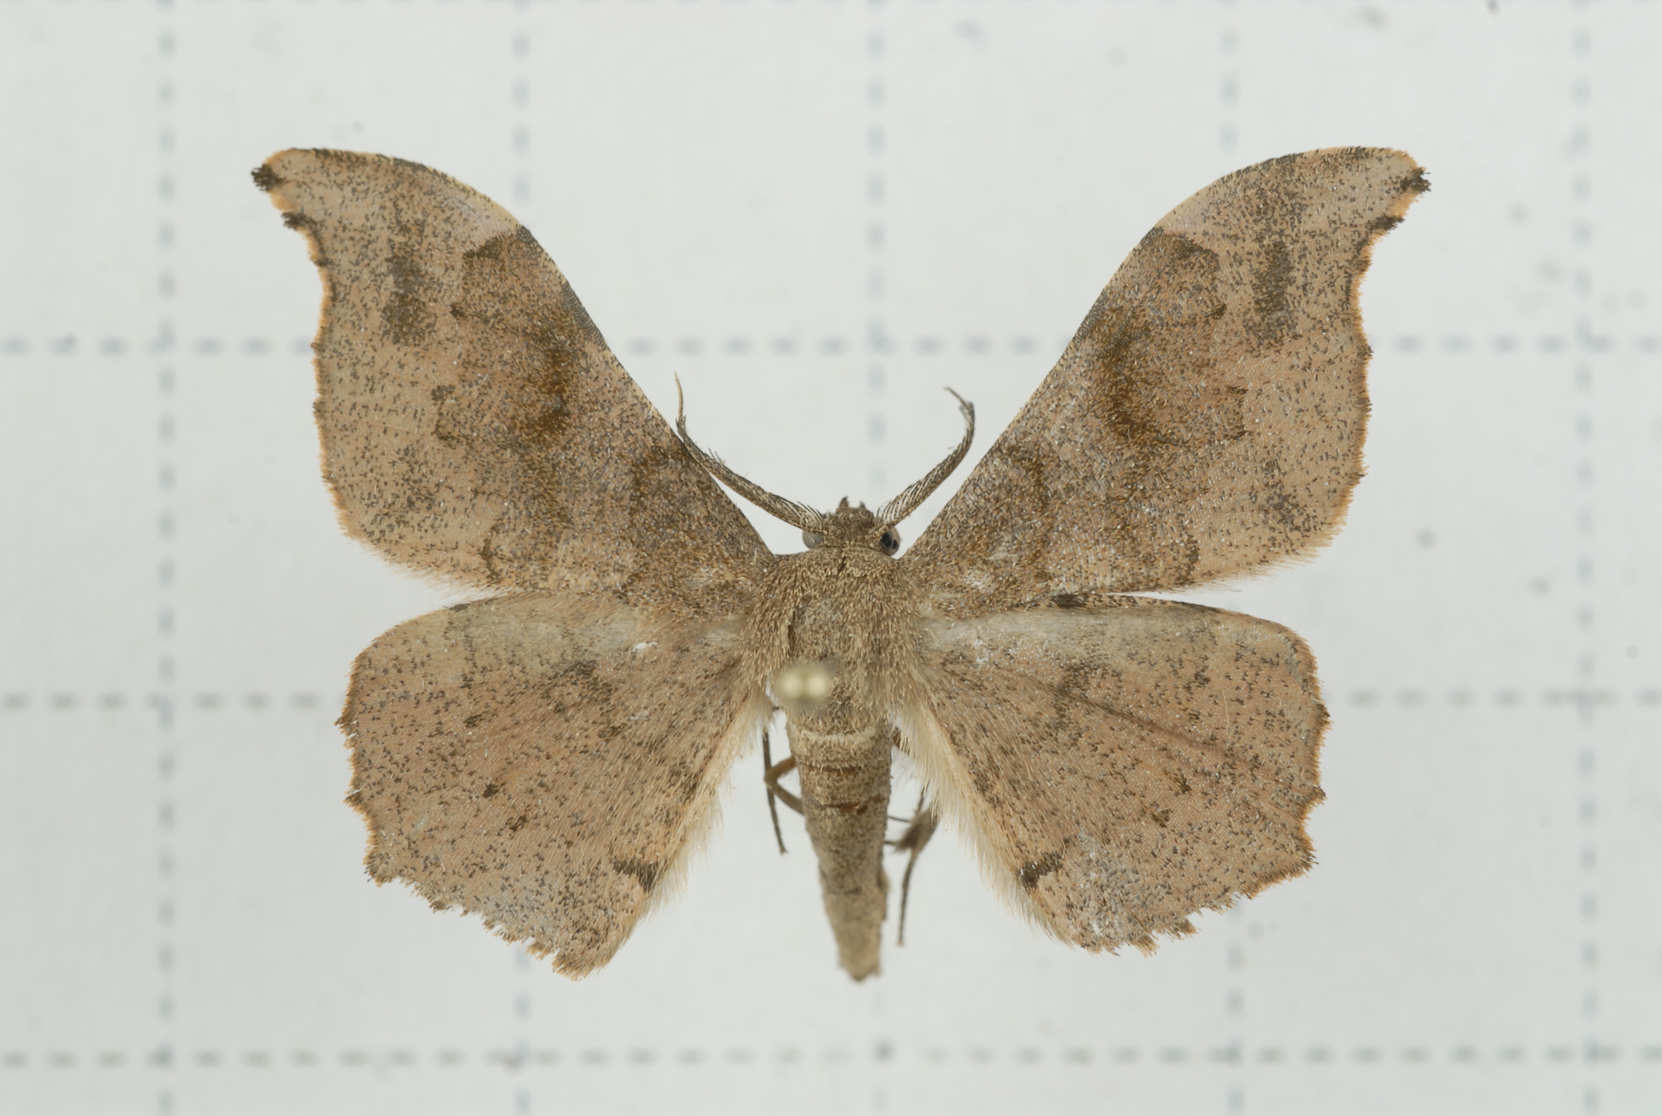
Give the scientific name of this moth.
Hyposidra talaca talaca
